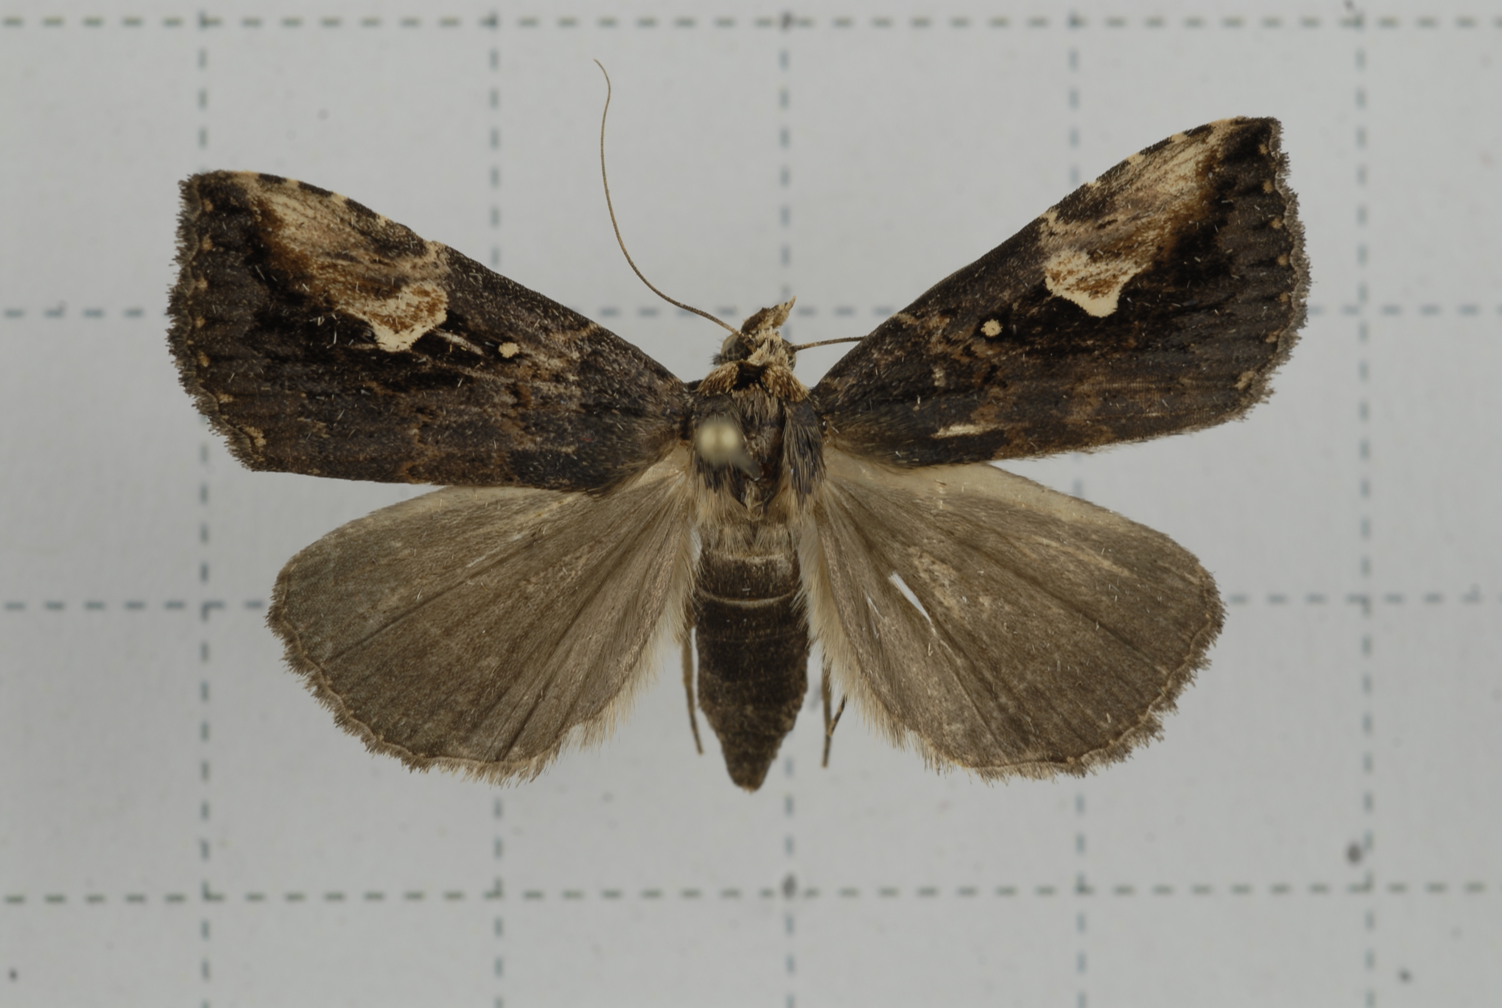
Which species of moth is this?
Pseudosphetta moorei
